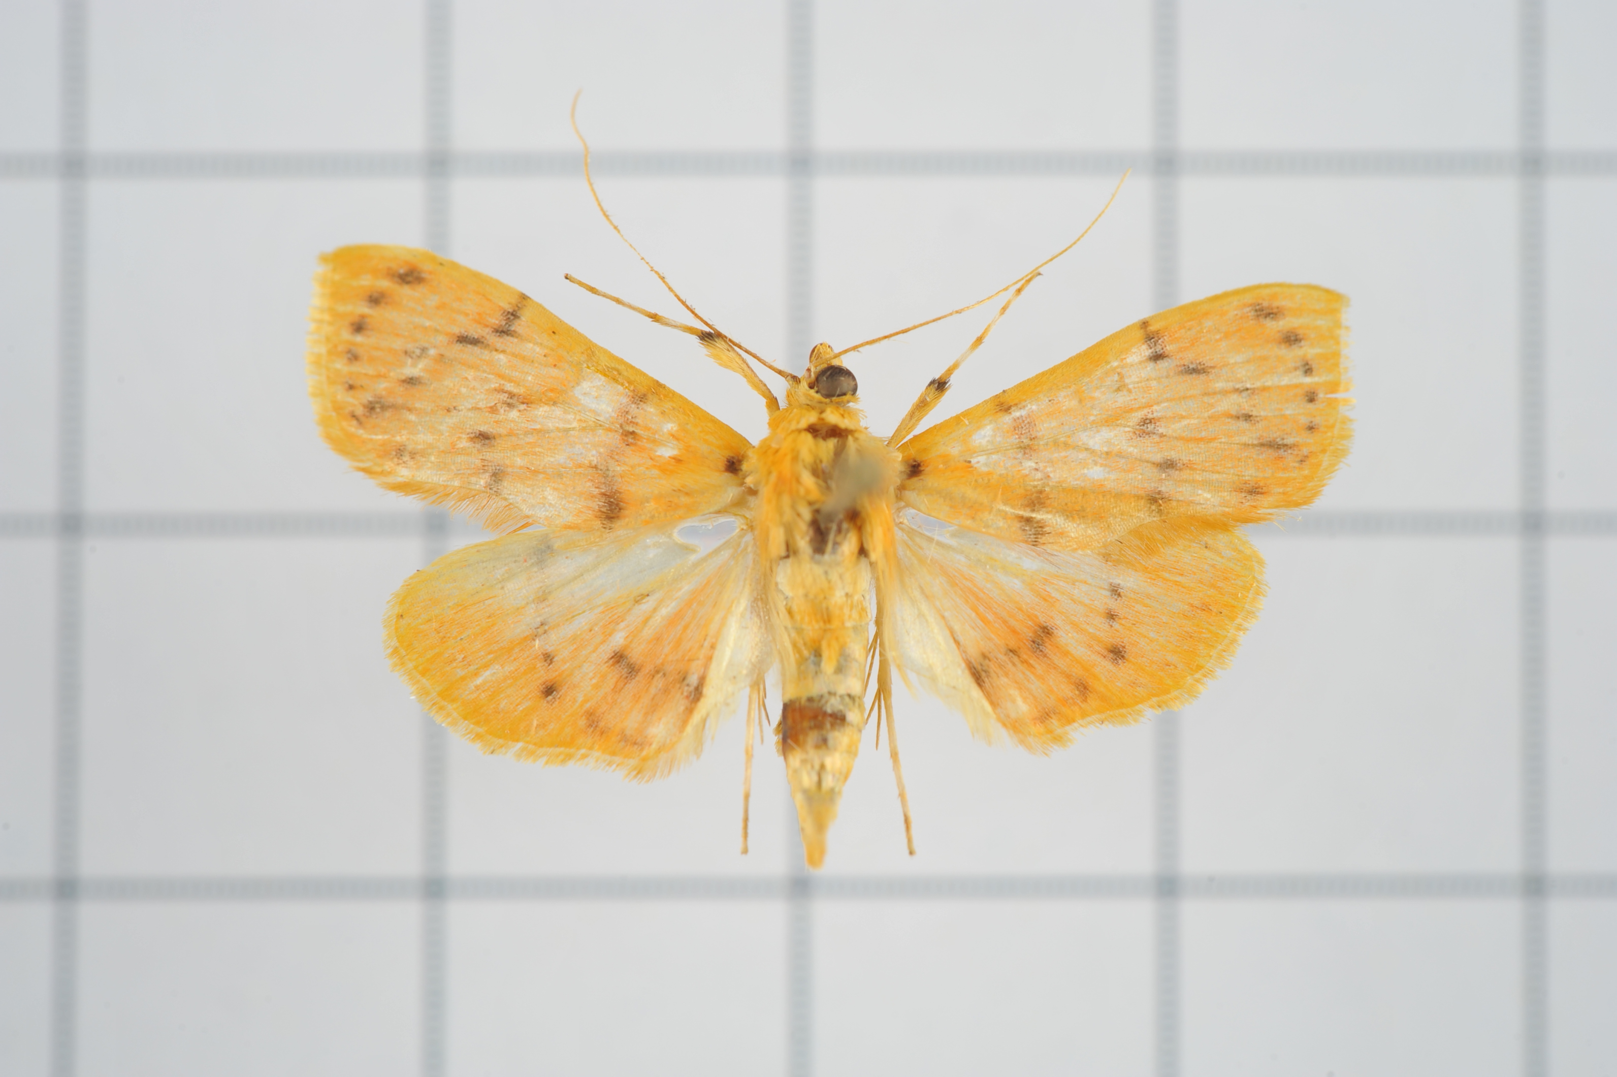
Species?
Eusabena miltochristalis
